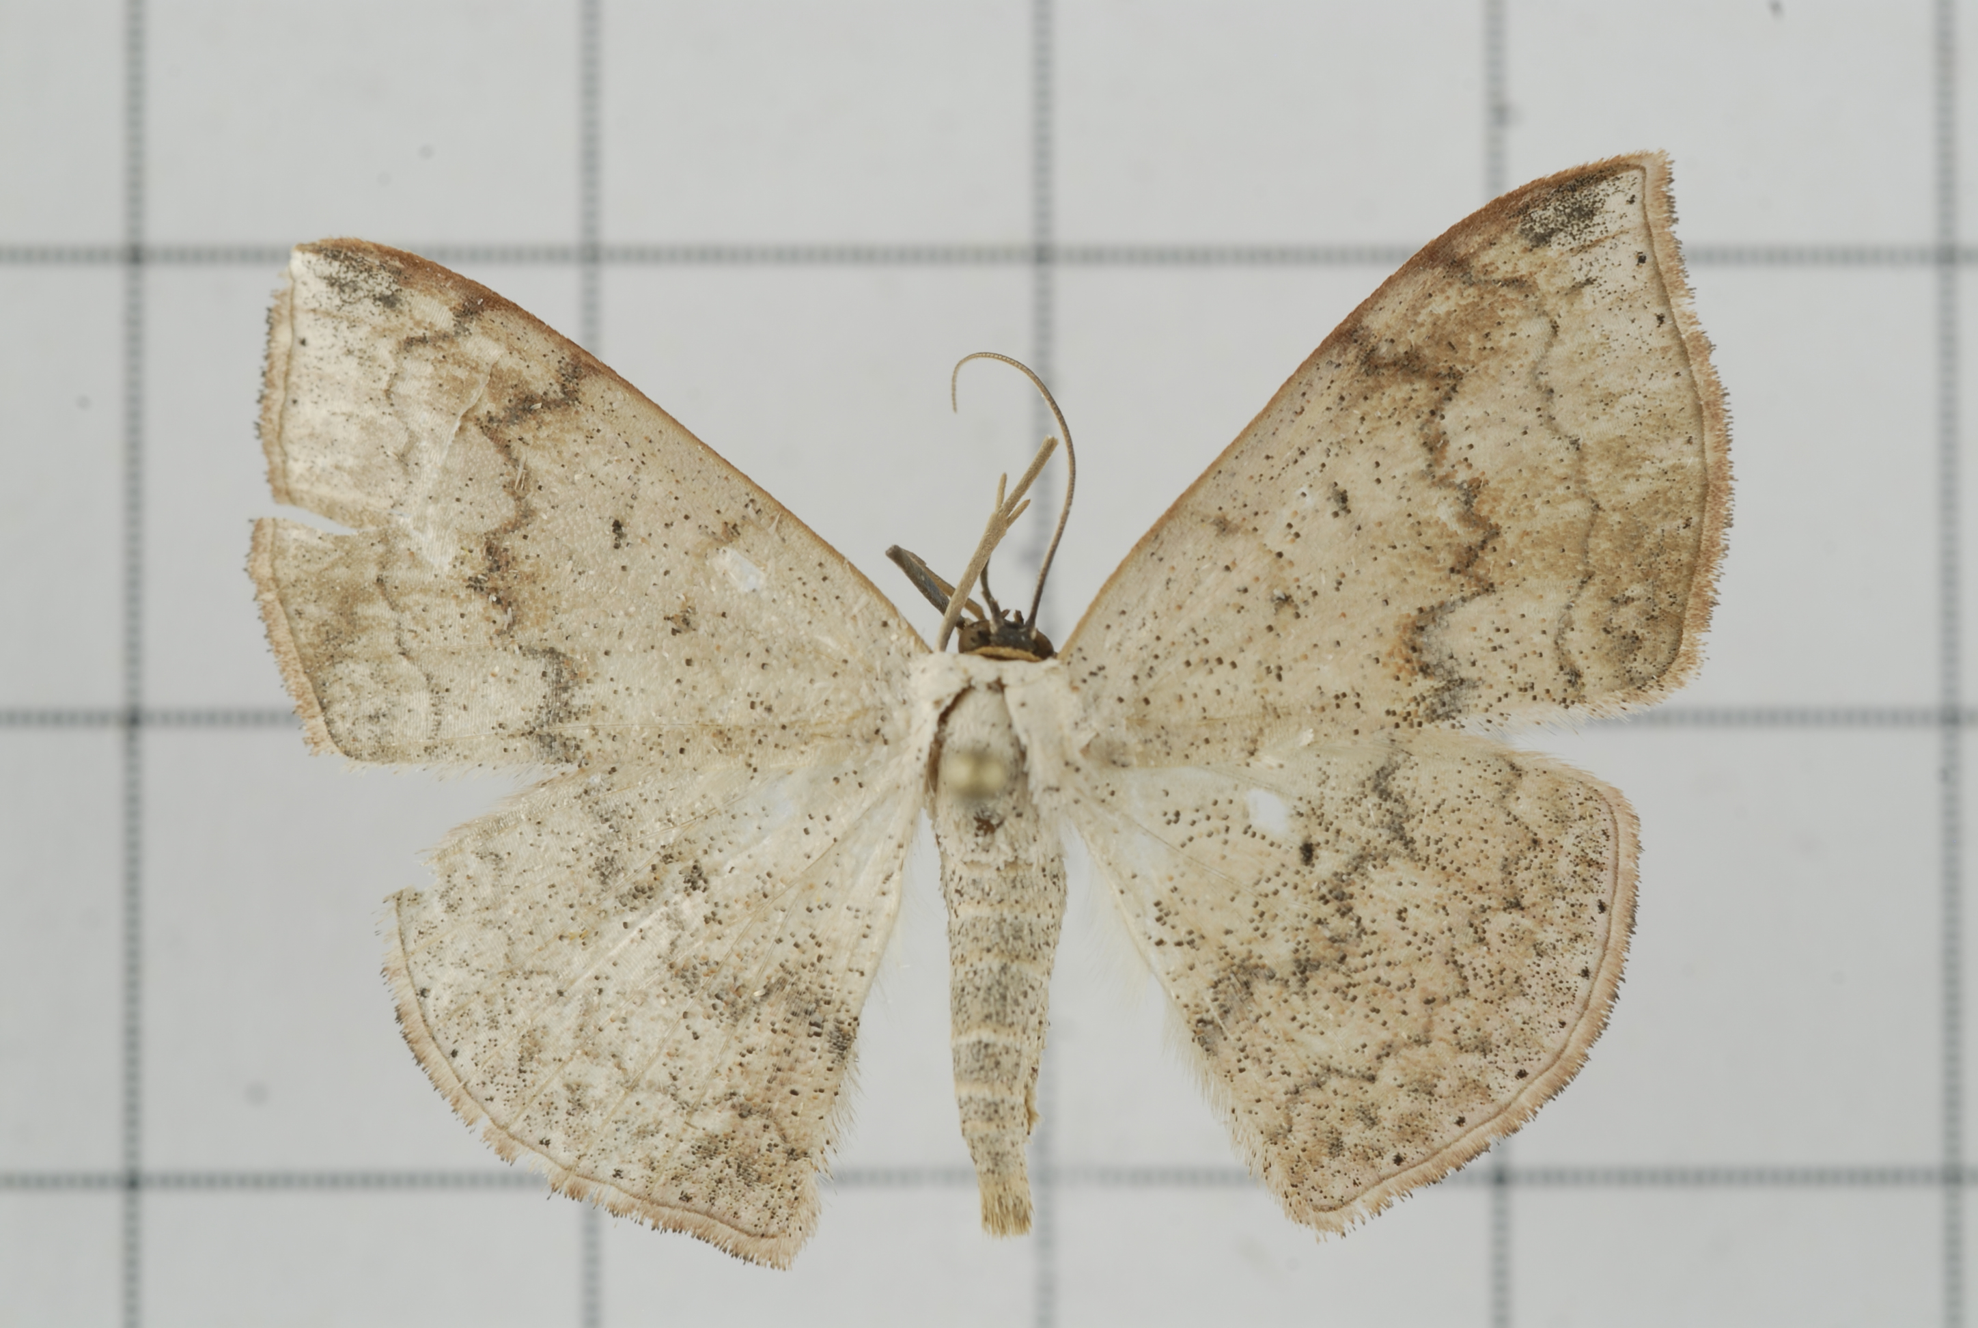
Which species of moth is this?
Somatina plynusaria
